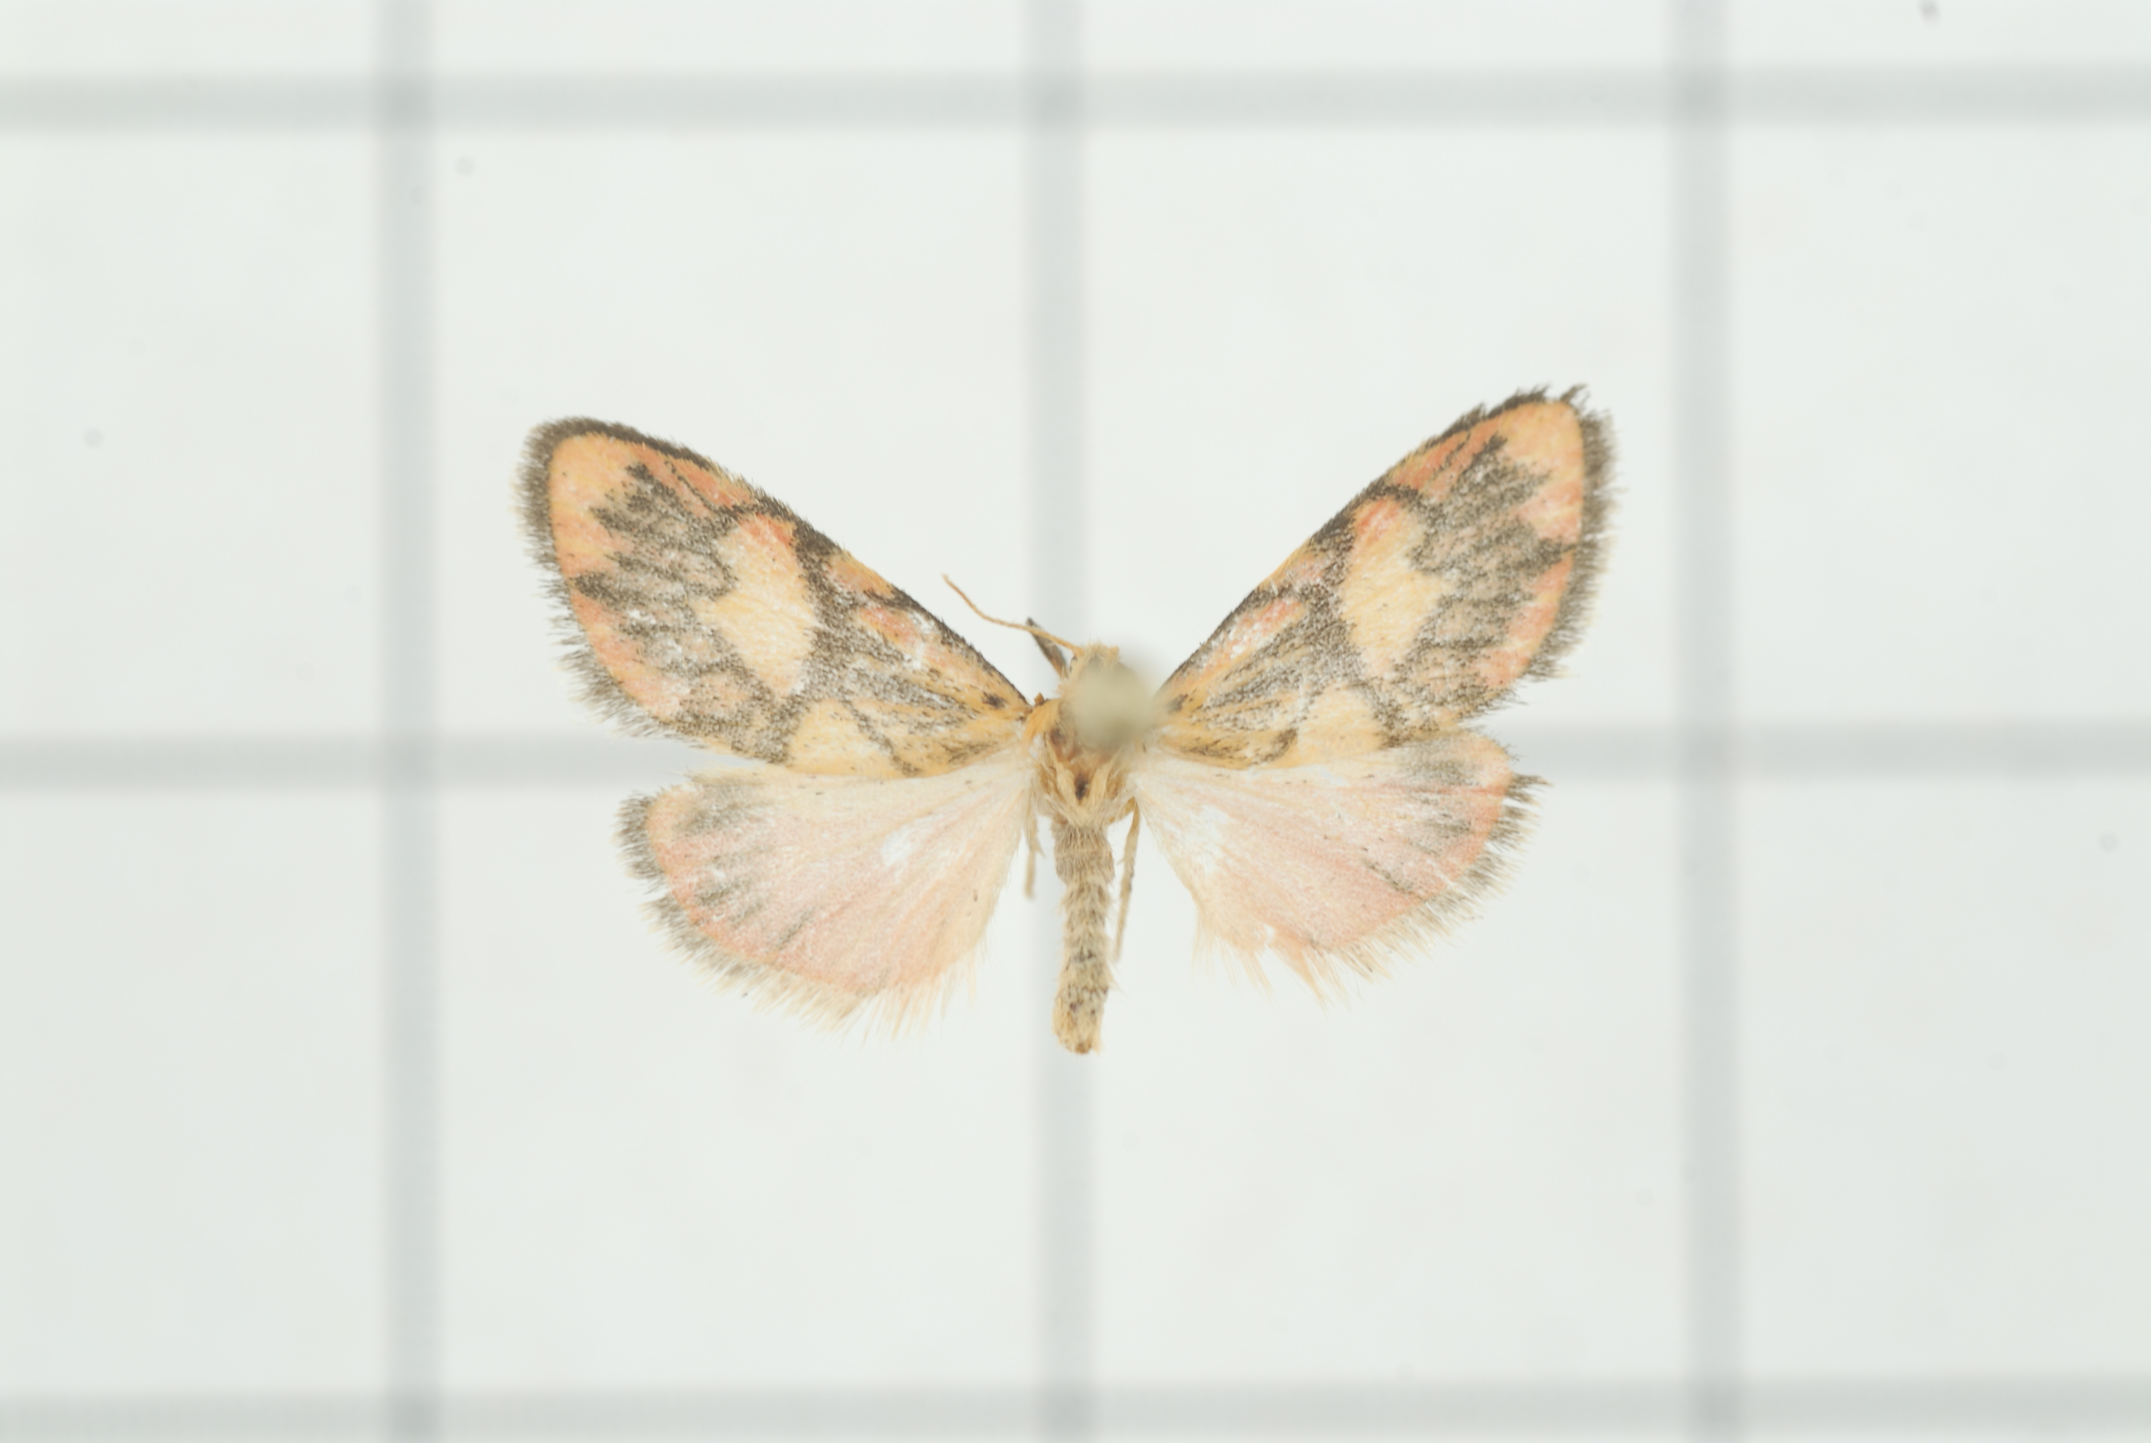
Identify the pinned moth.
Ovipennis connexa
